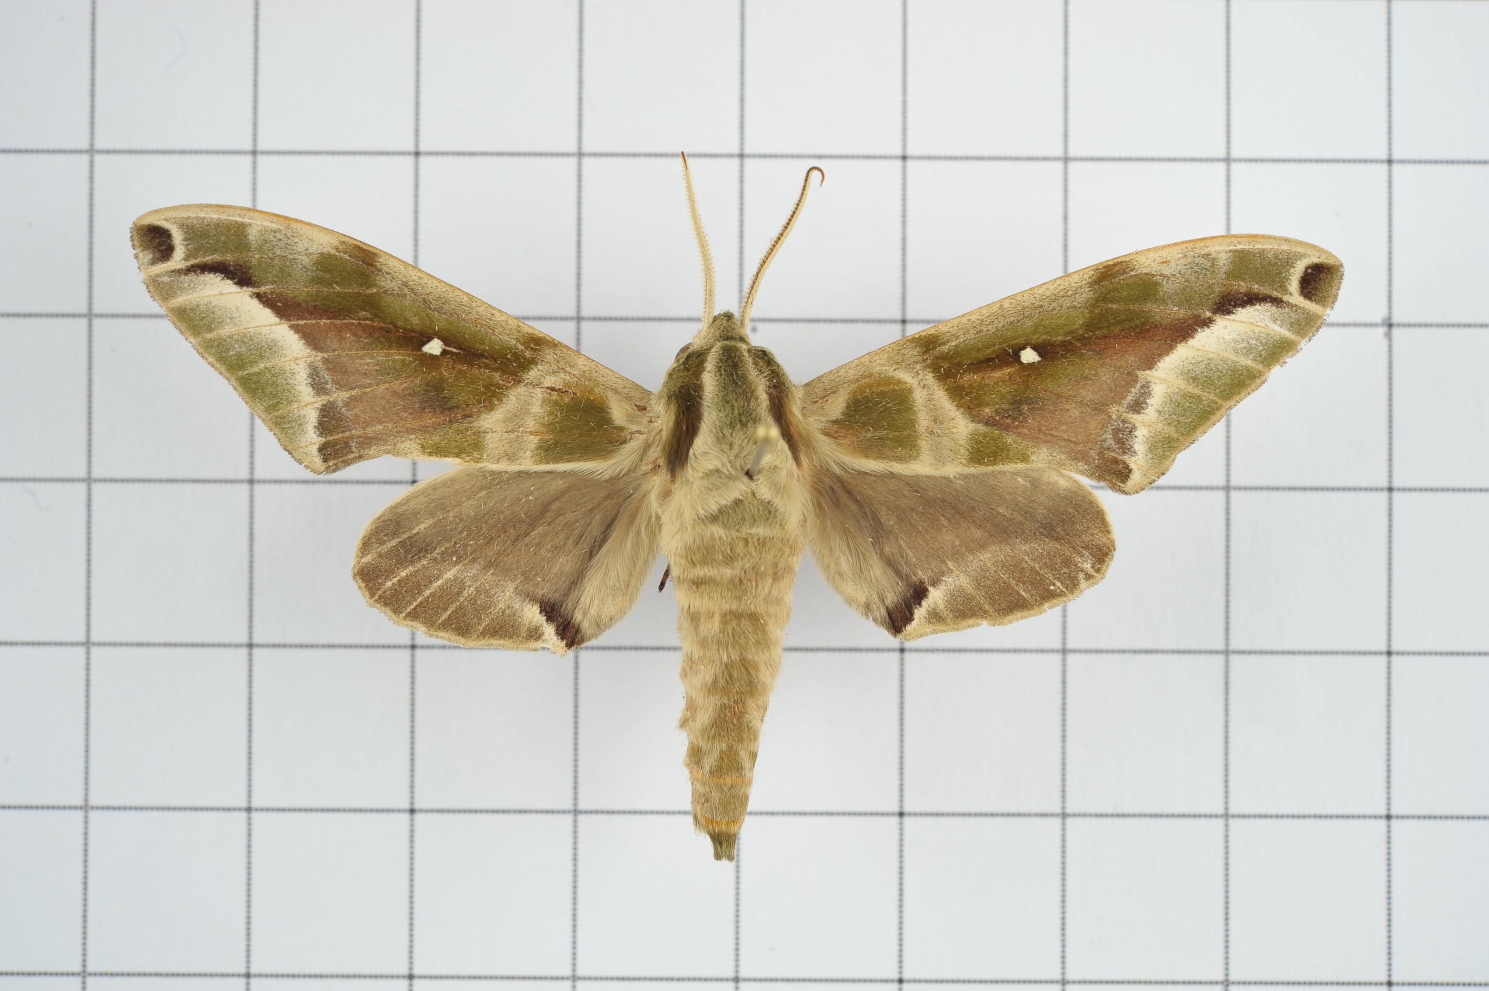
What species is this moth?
Parum colligata
